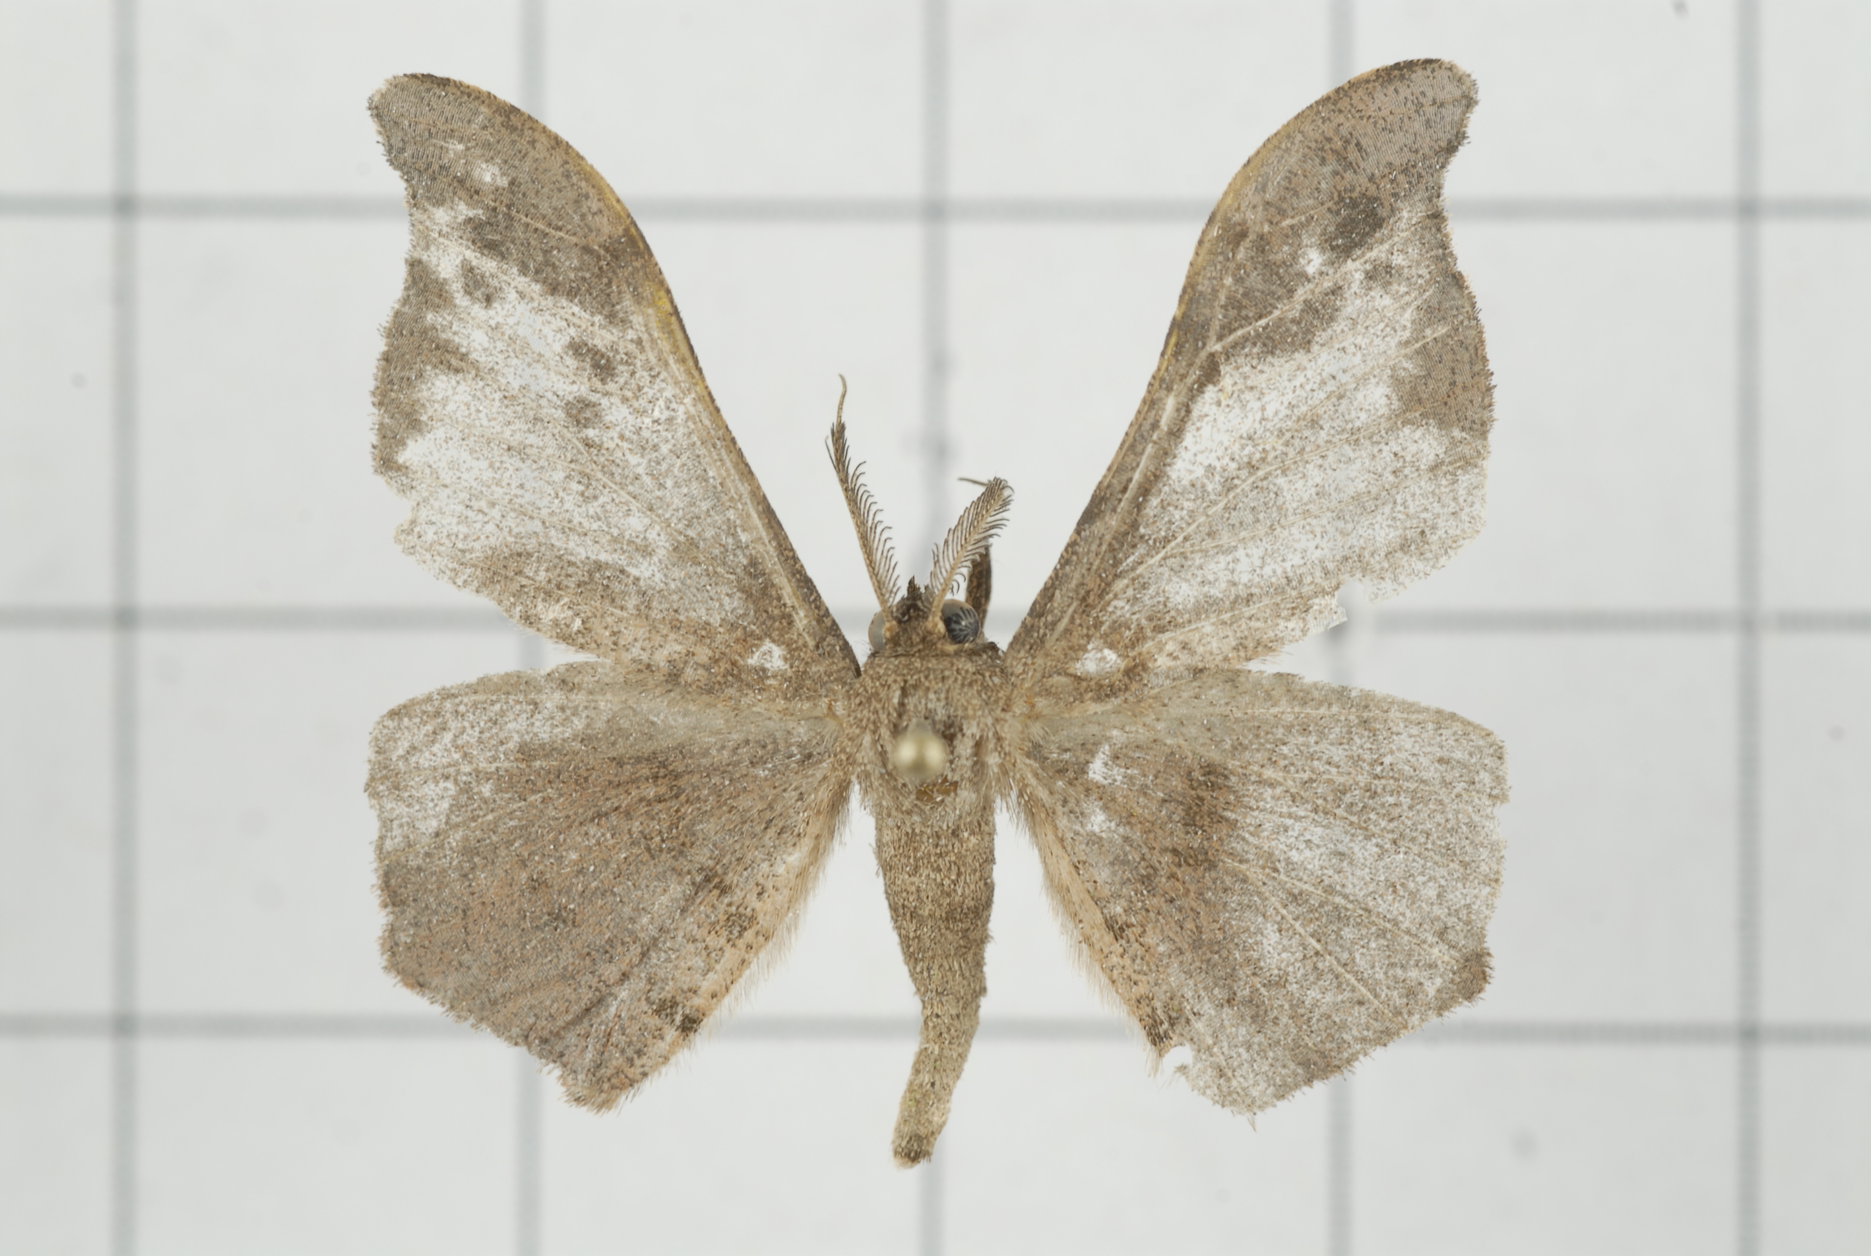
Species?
Hyposidra talaca talaca
